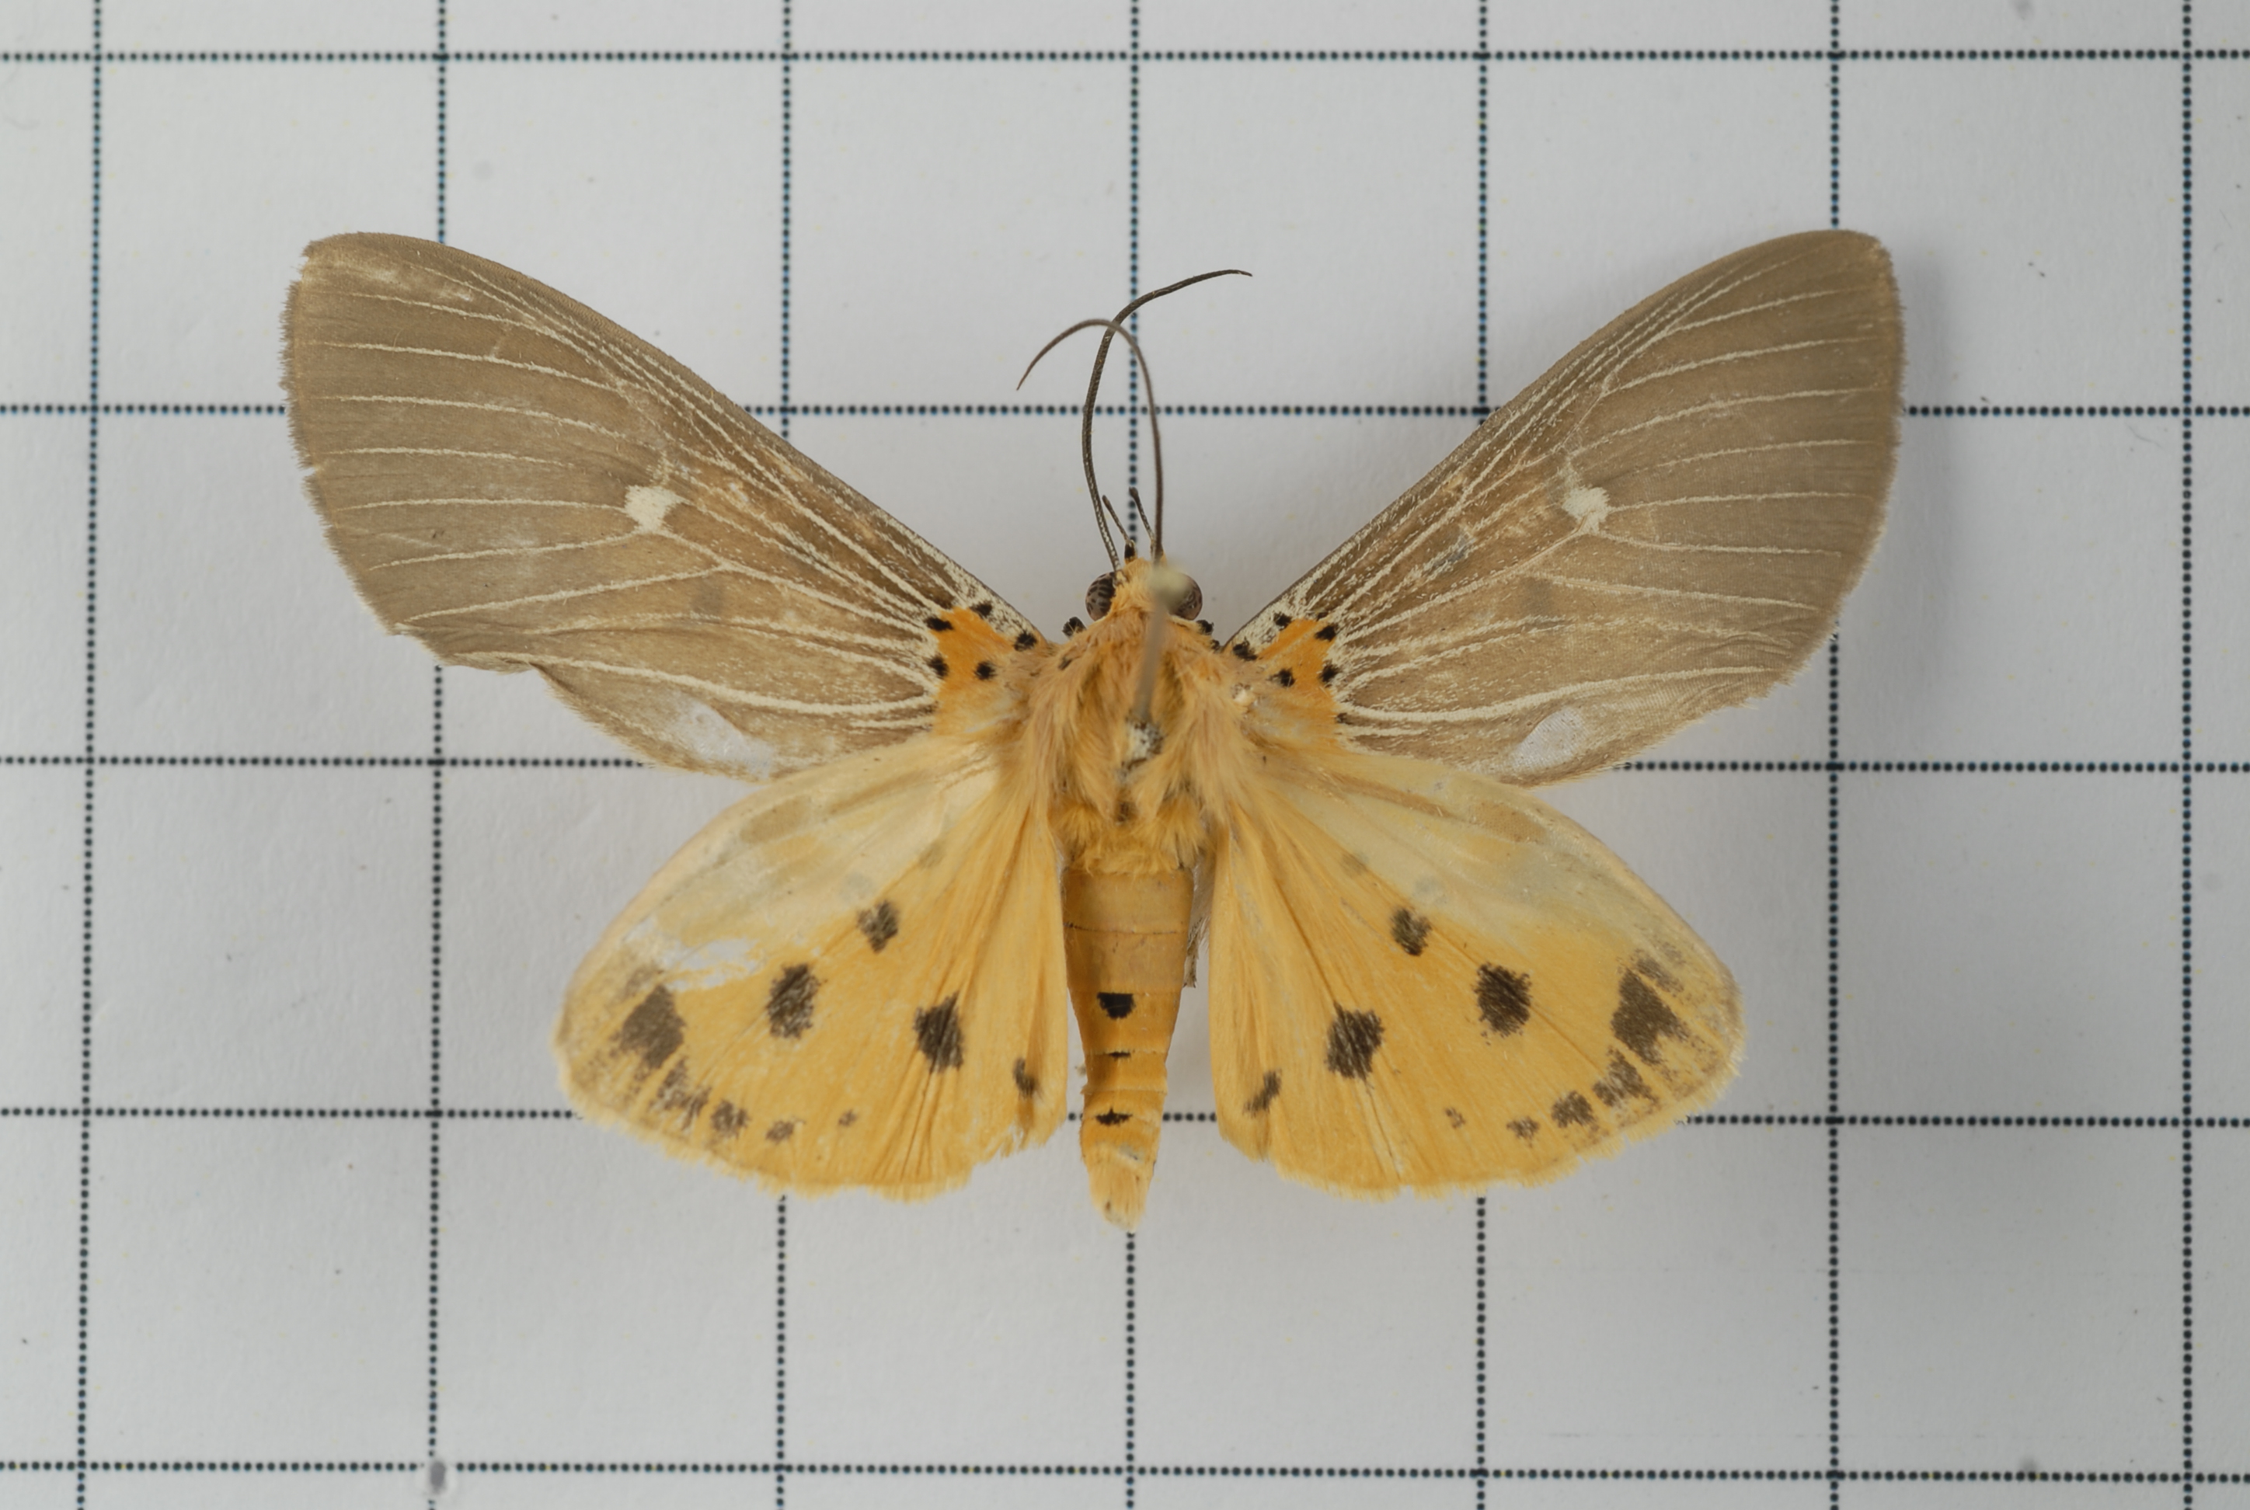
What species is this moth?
Asota caricae
